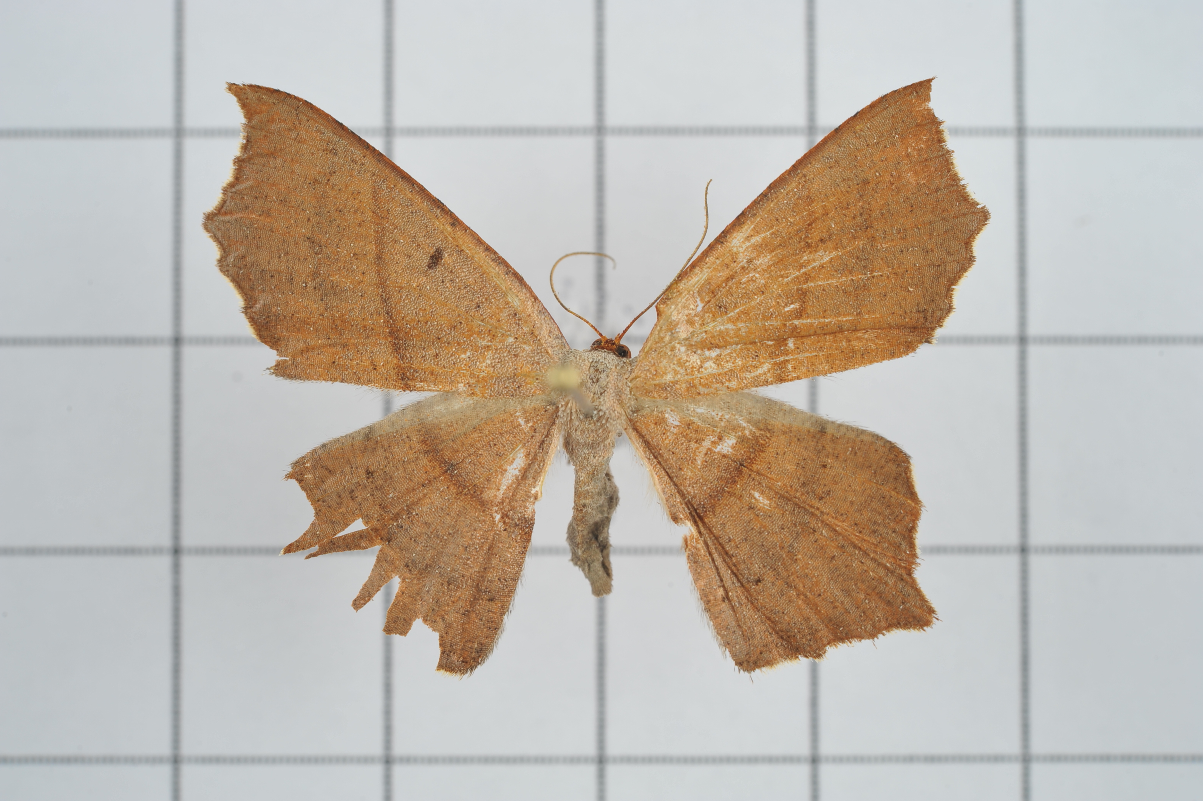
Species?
Danala lilacina
